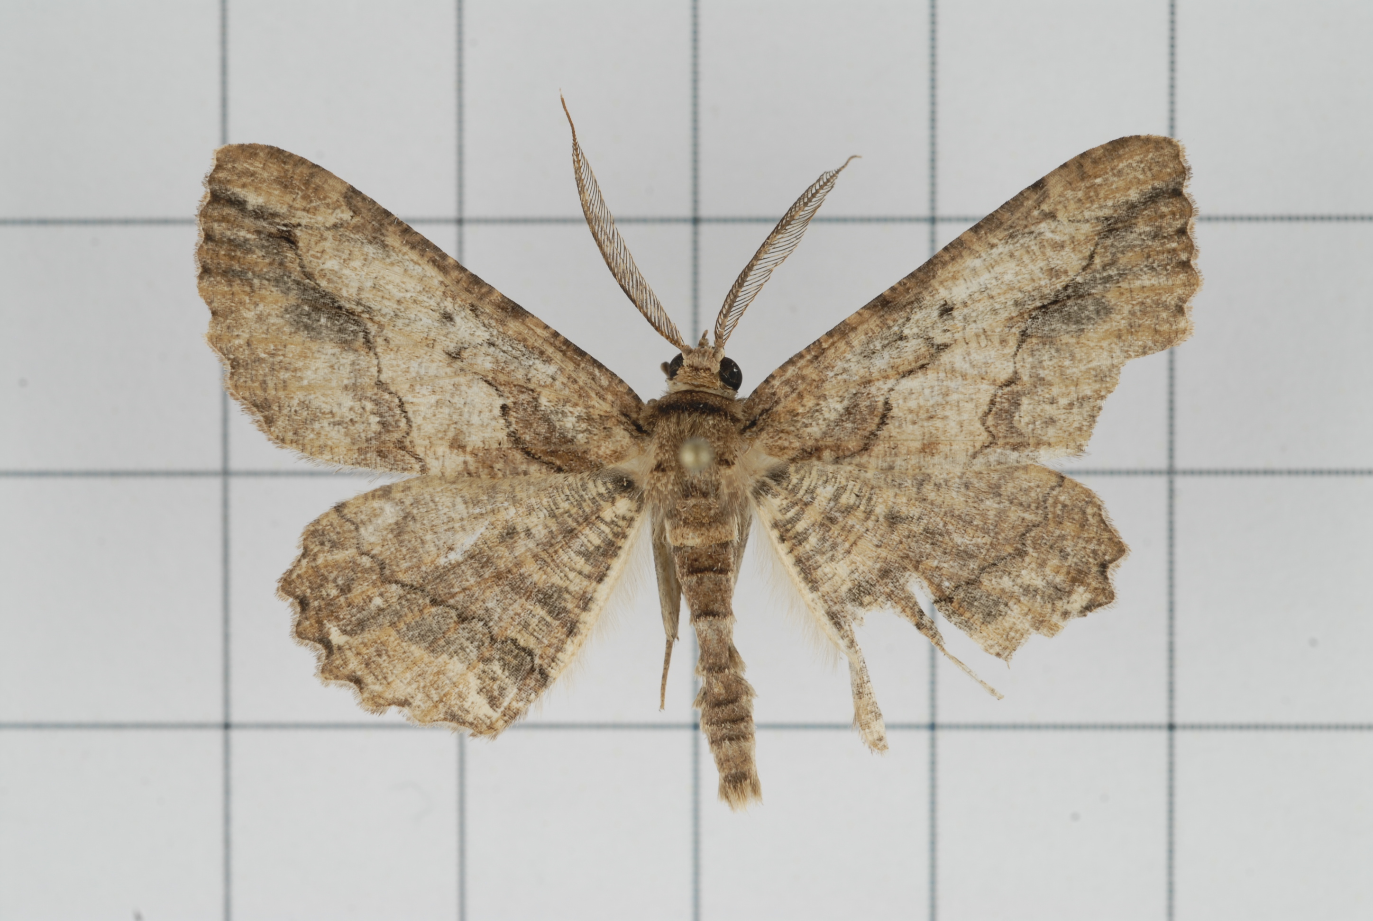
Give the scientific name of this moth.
Menophra anaplagiata
